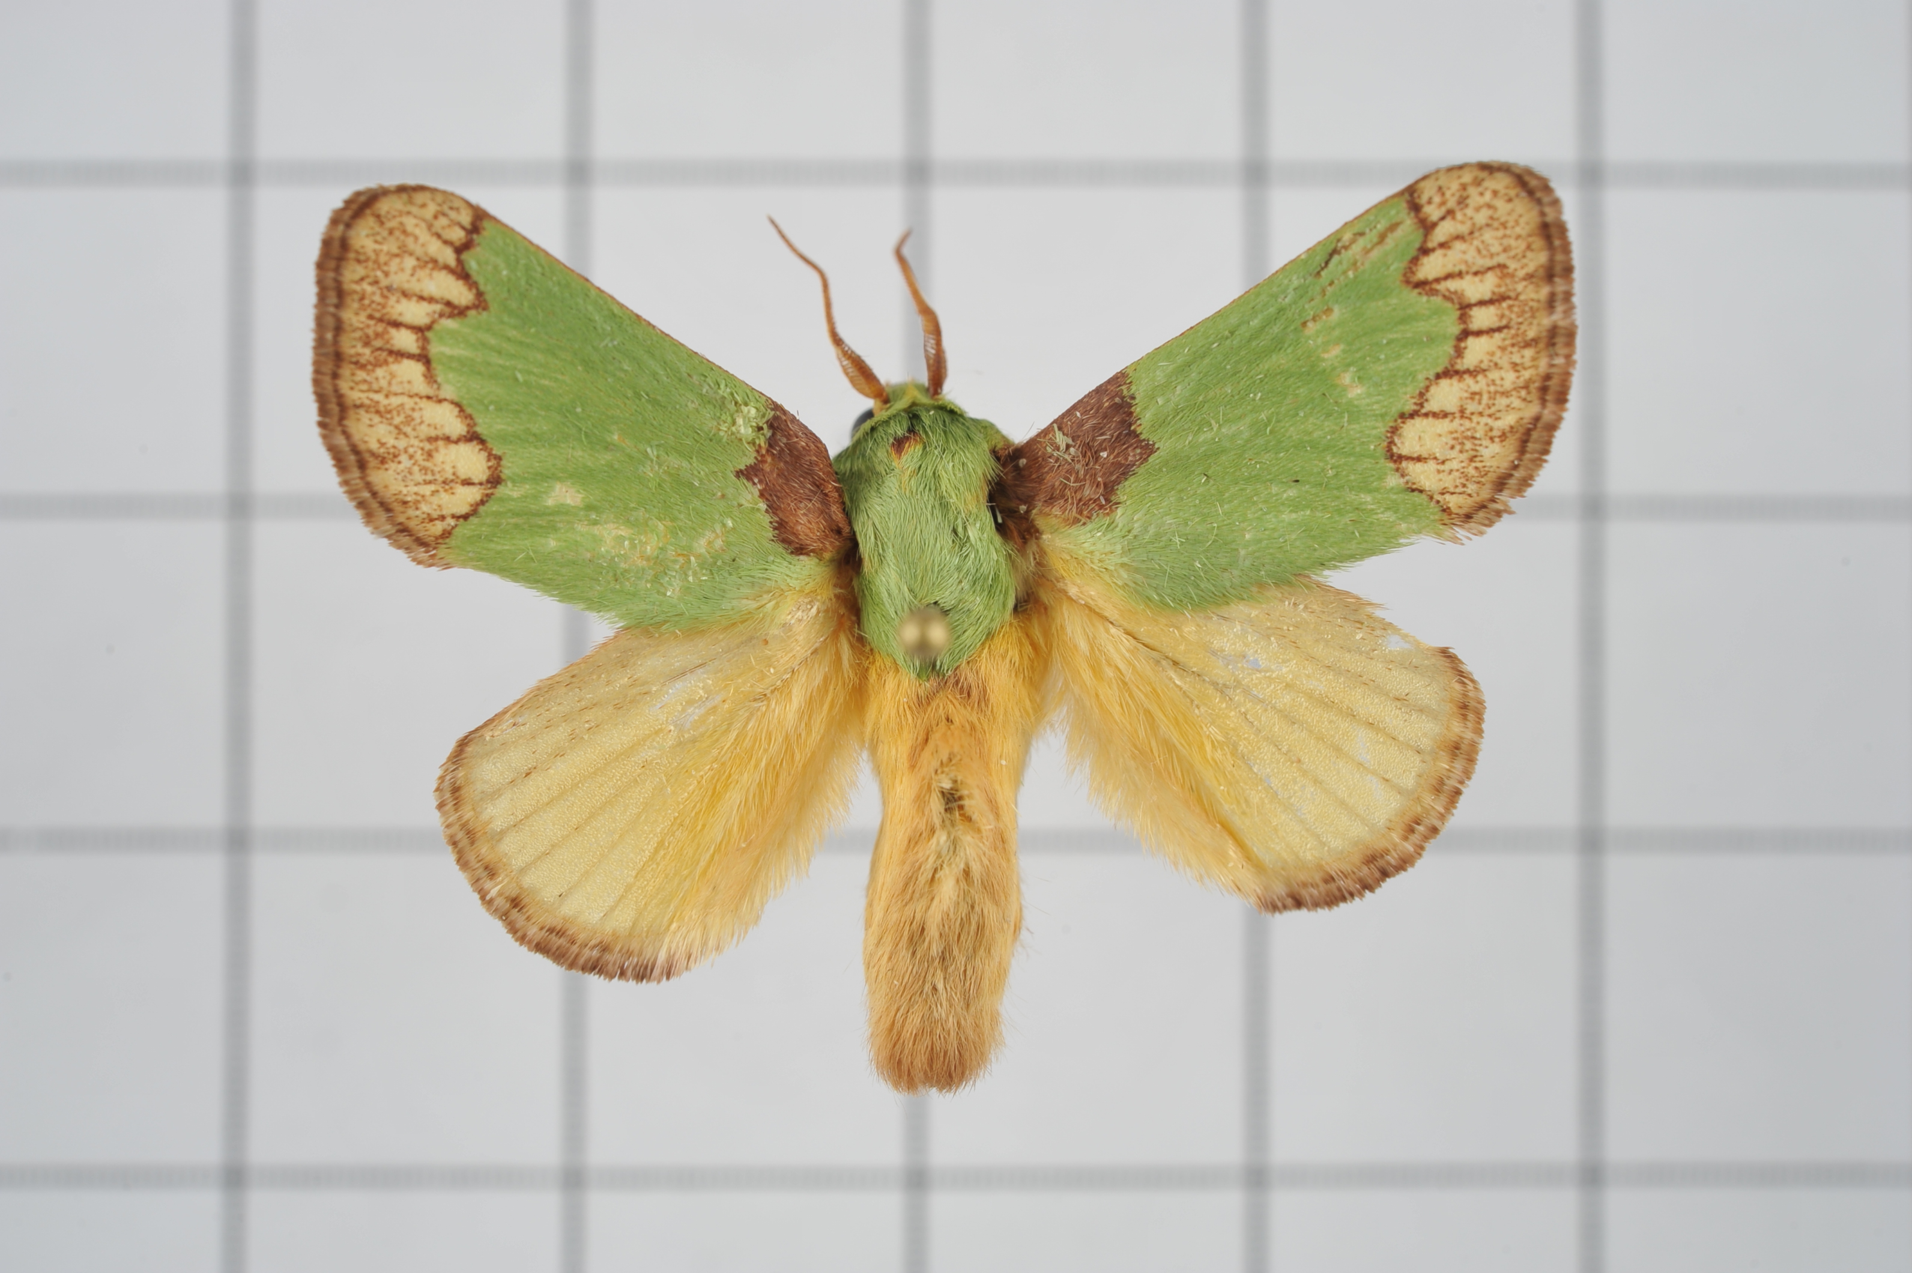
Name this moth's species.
Parasa consocia
